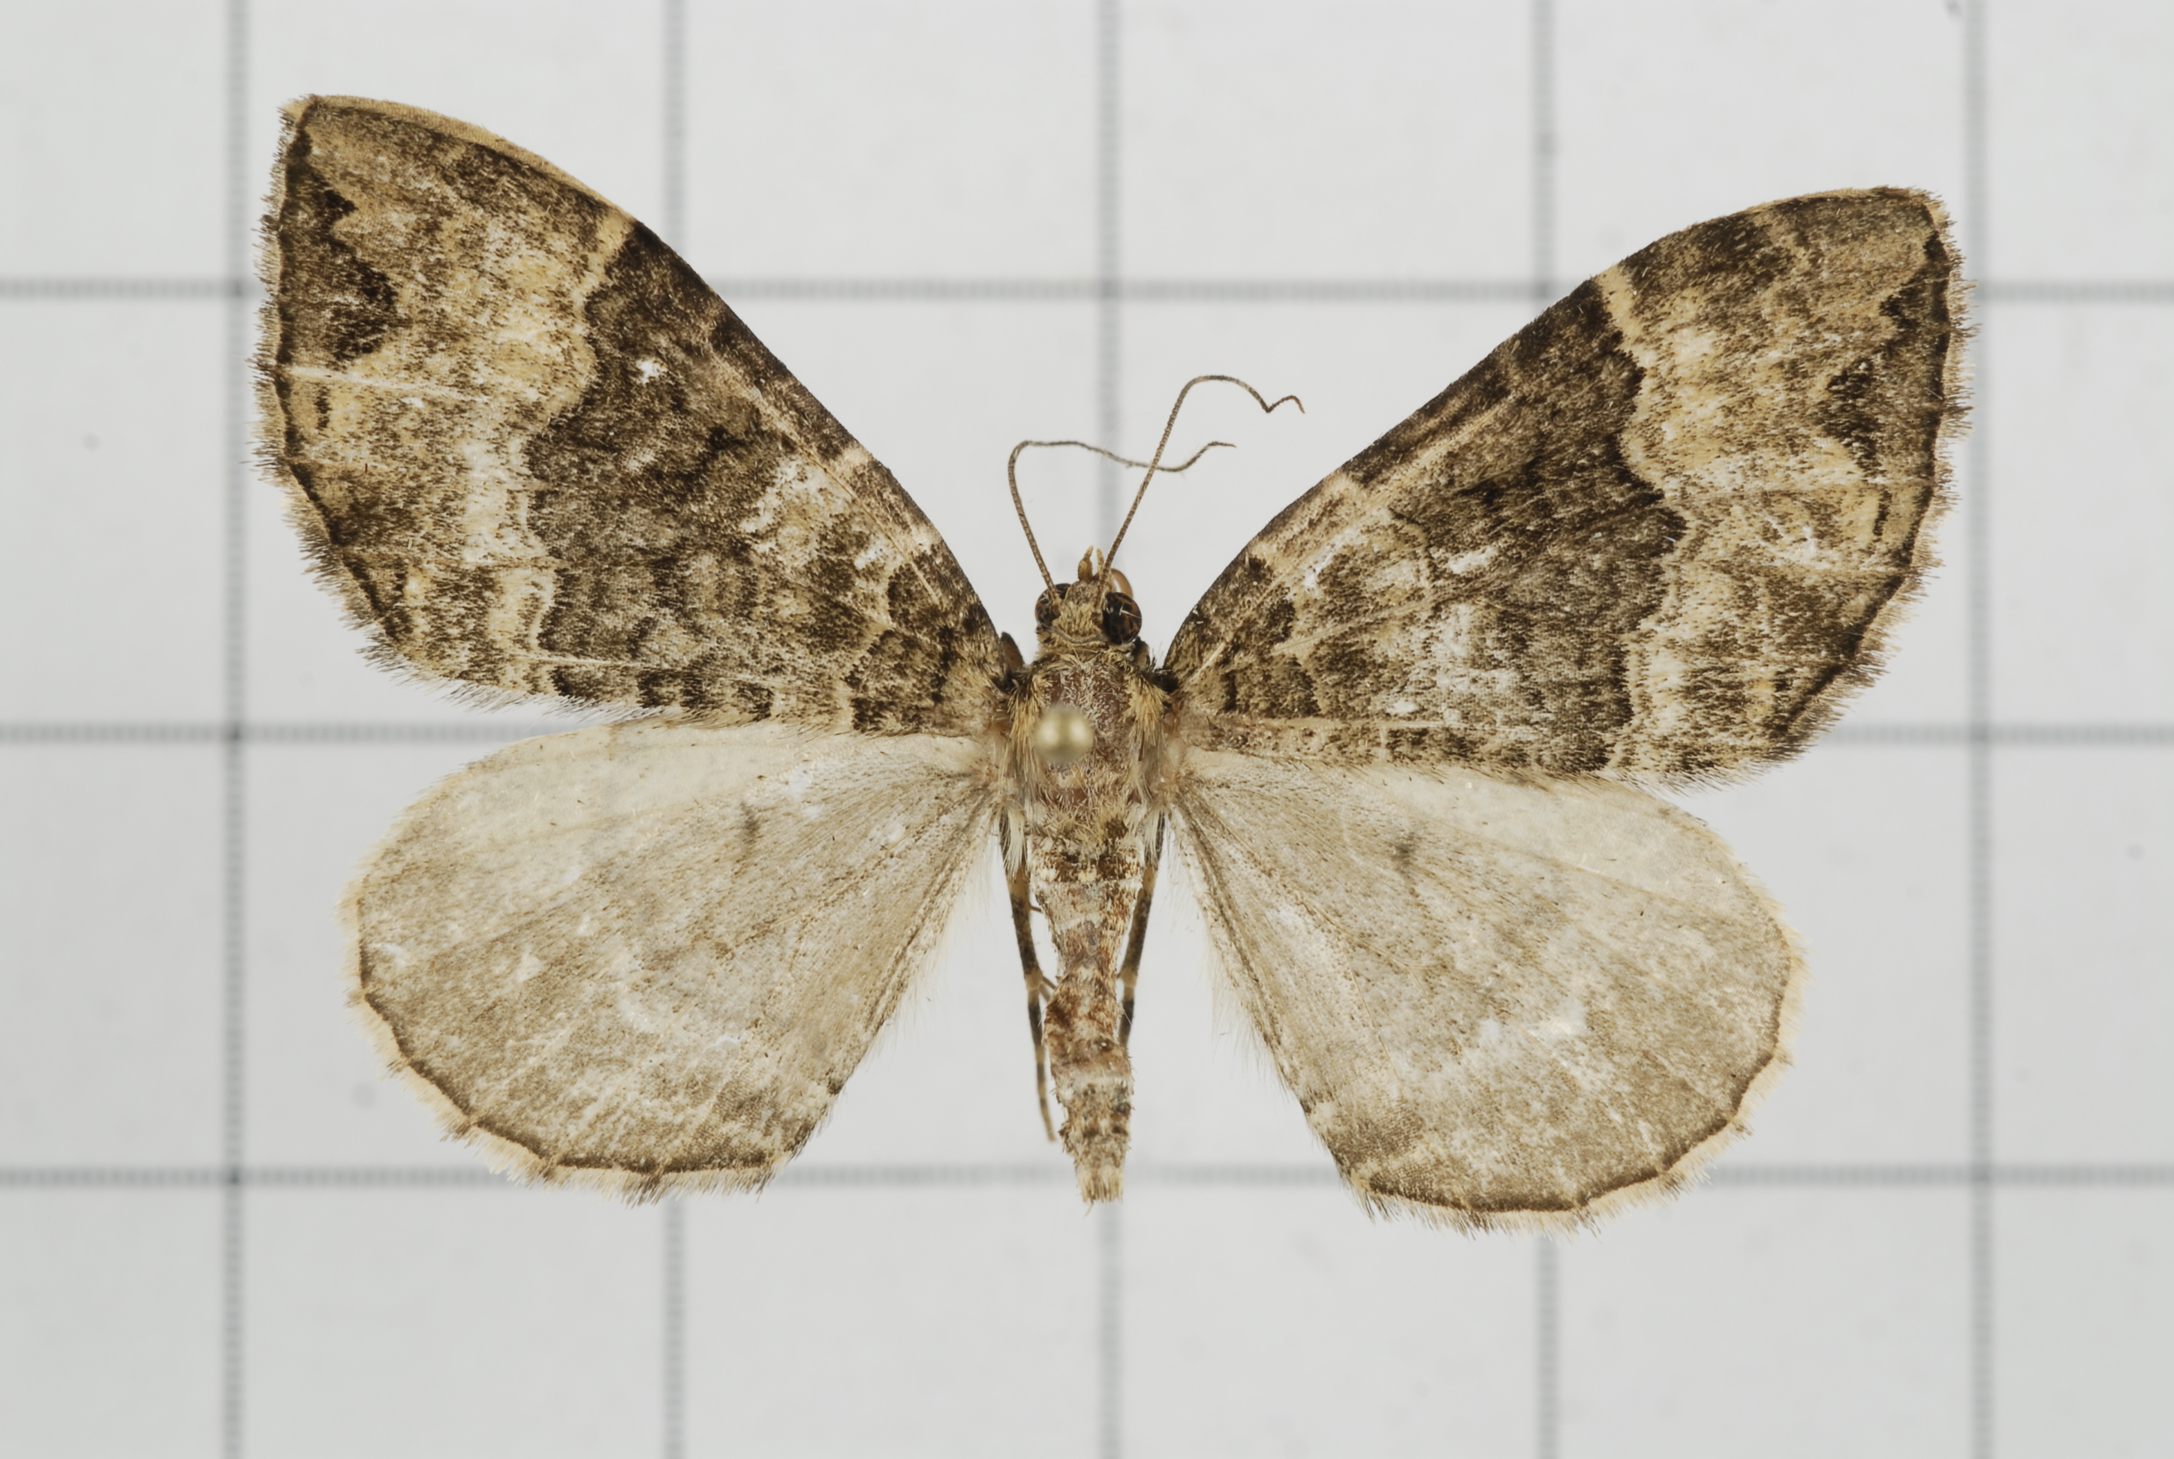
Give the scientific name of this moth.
Ecliptopera muscicolor allobathra
